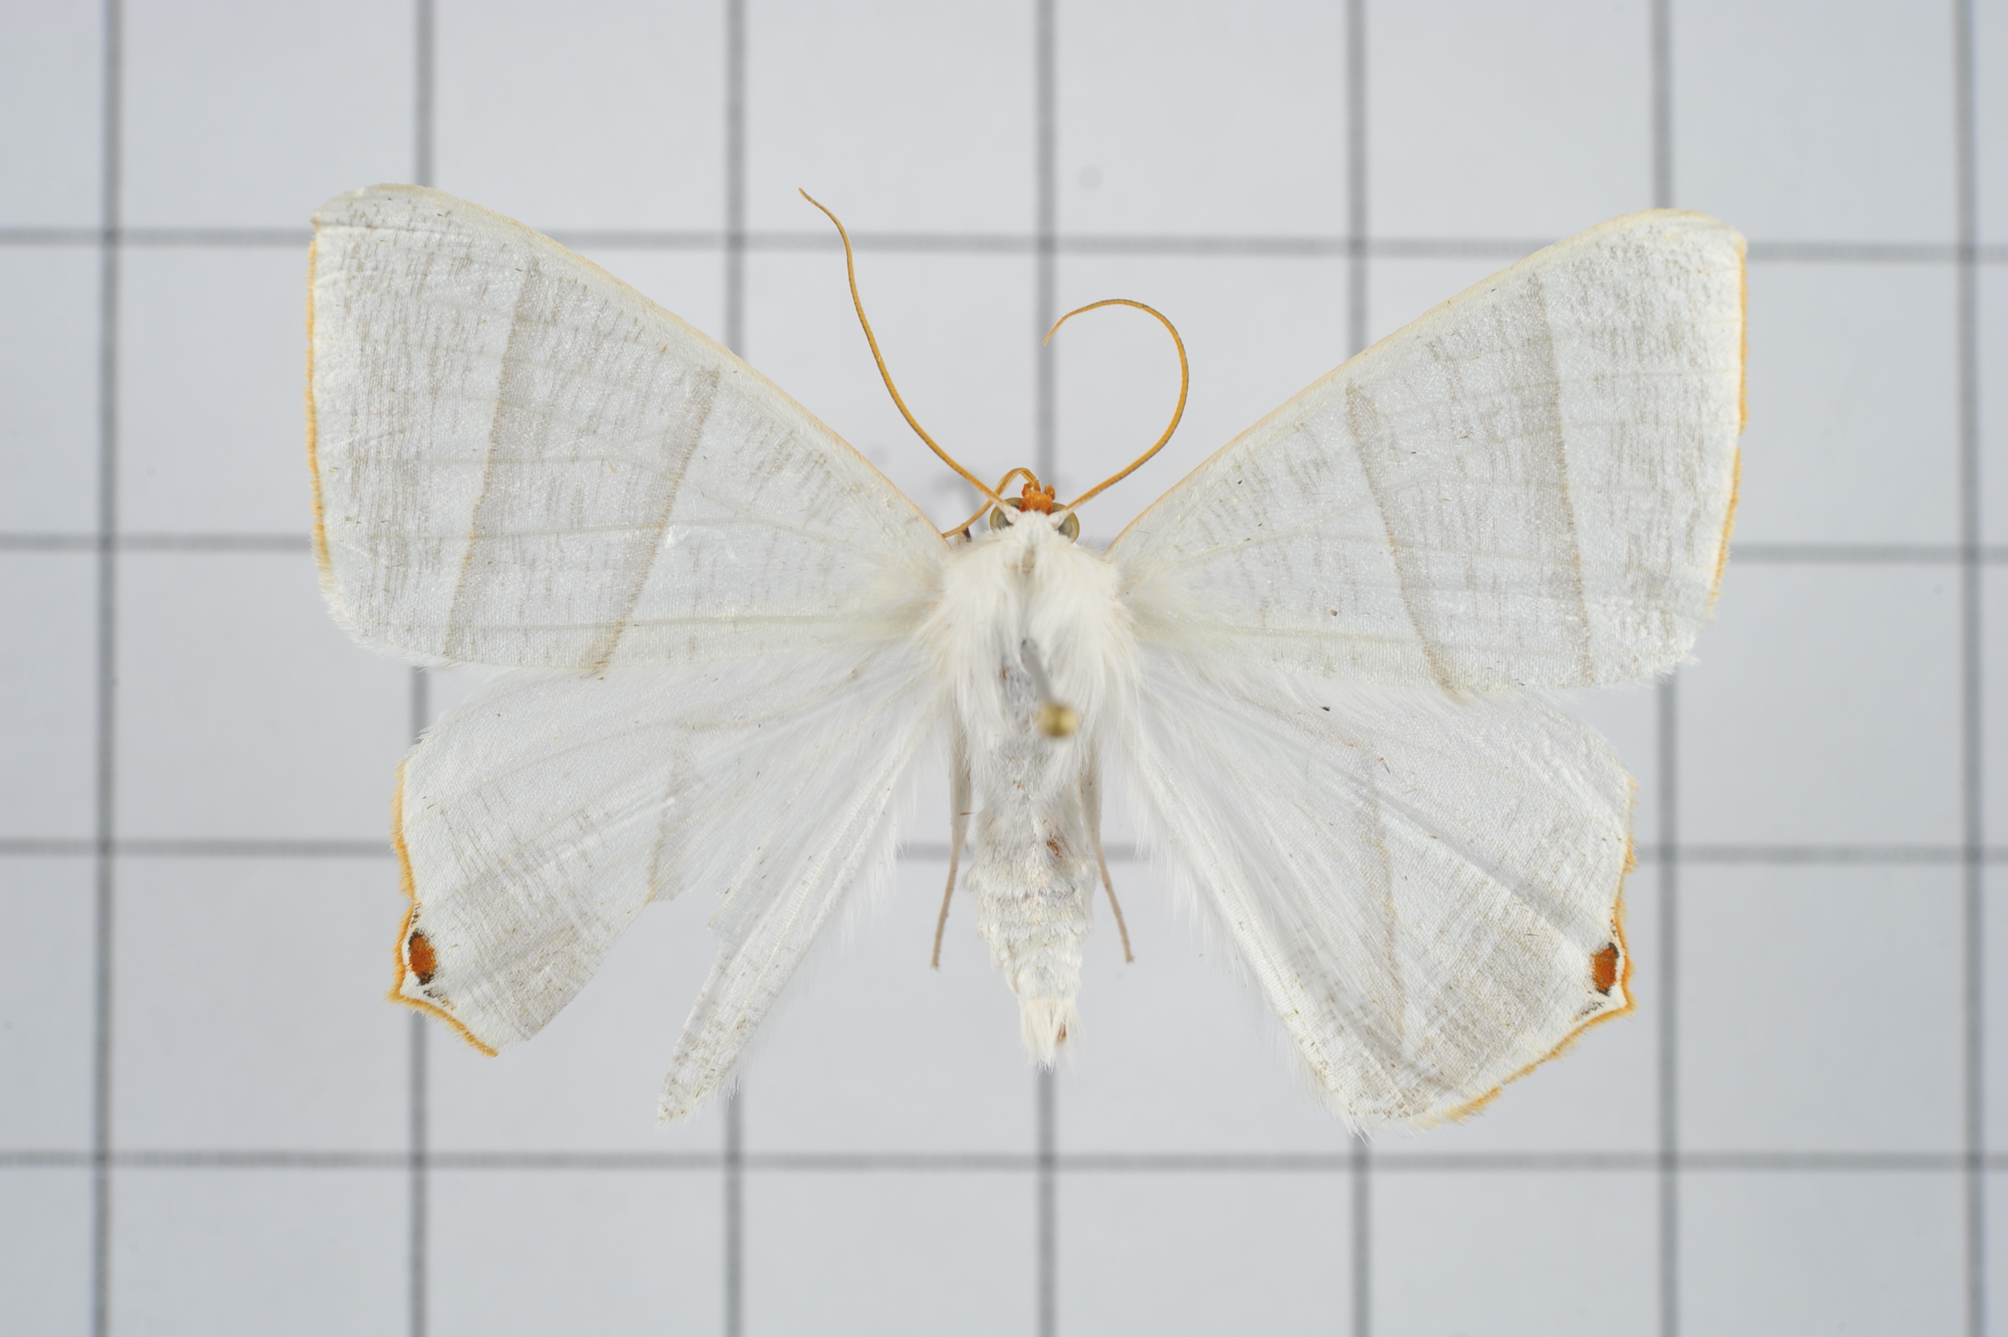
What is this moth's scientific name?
Ourapteryx caecata
